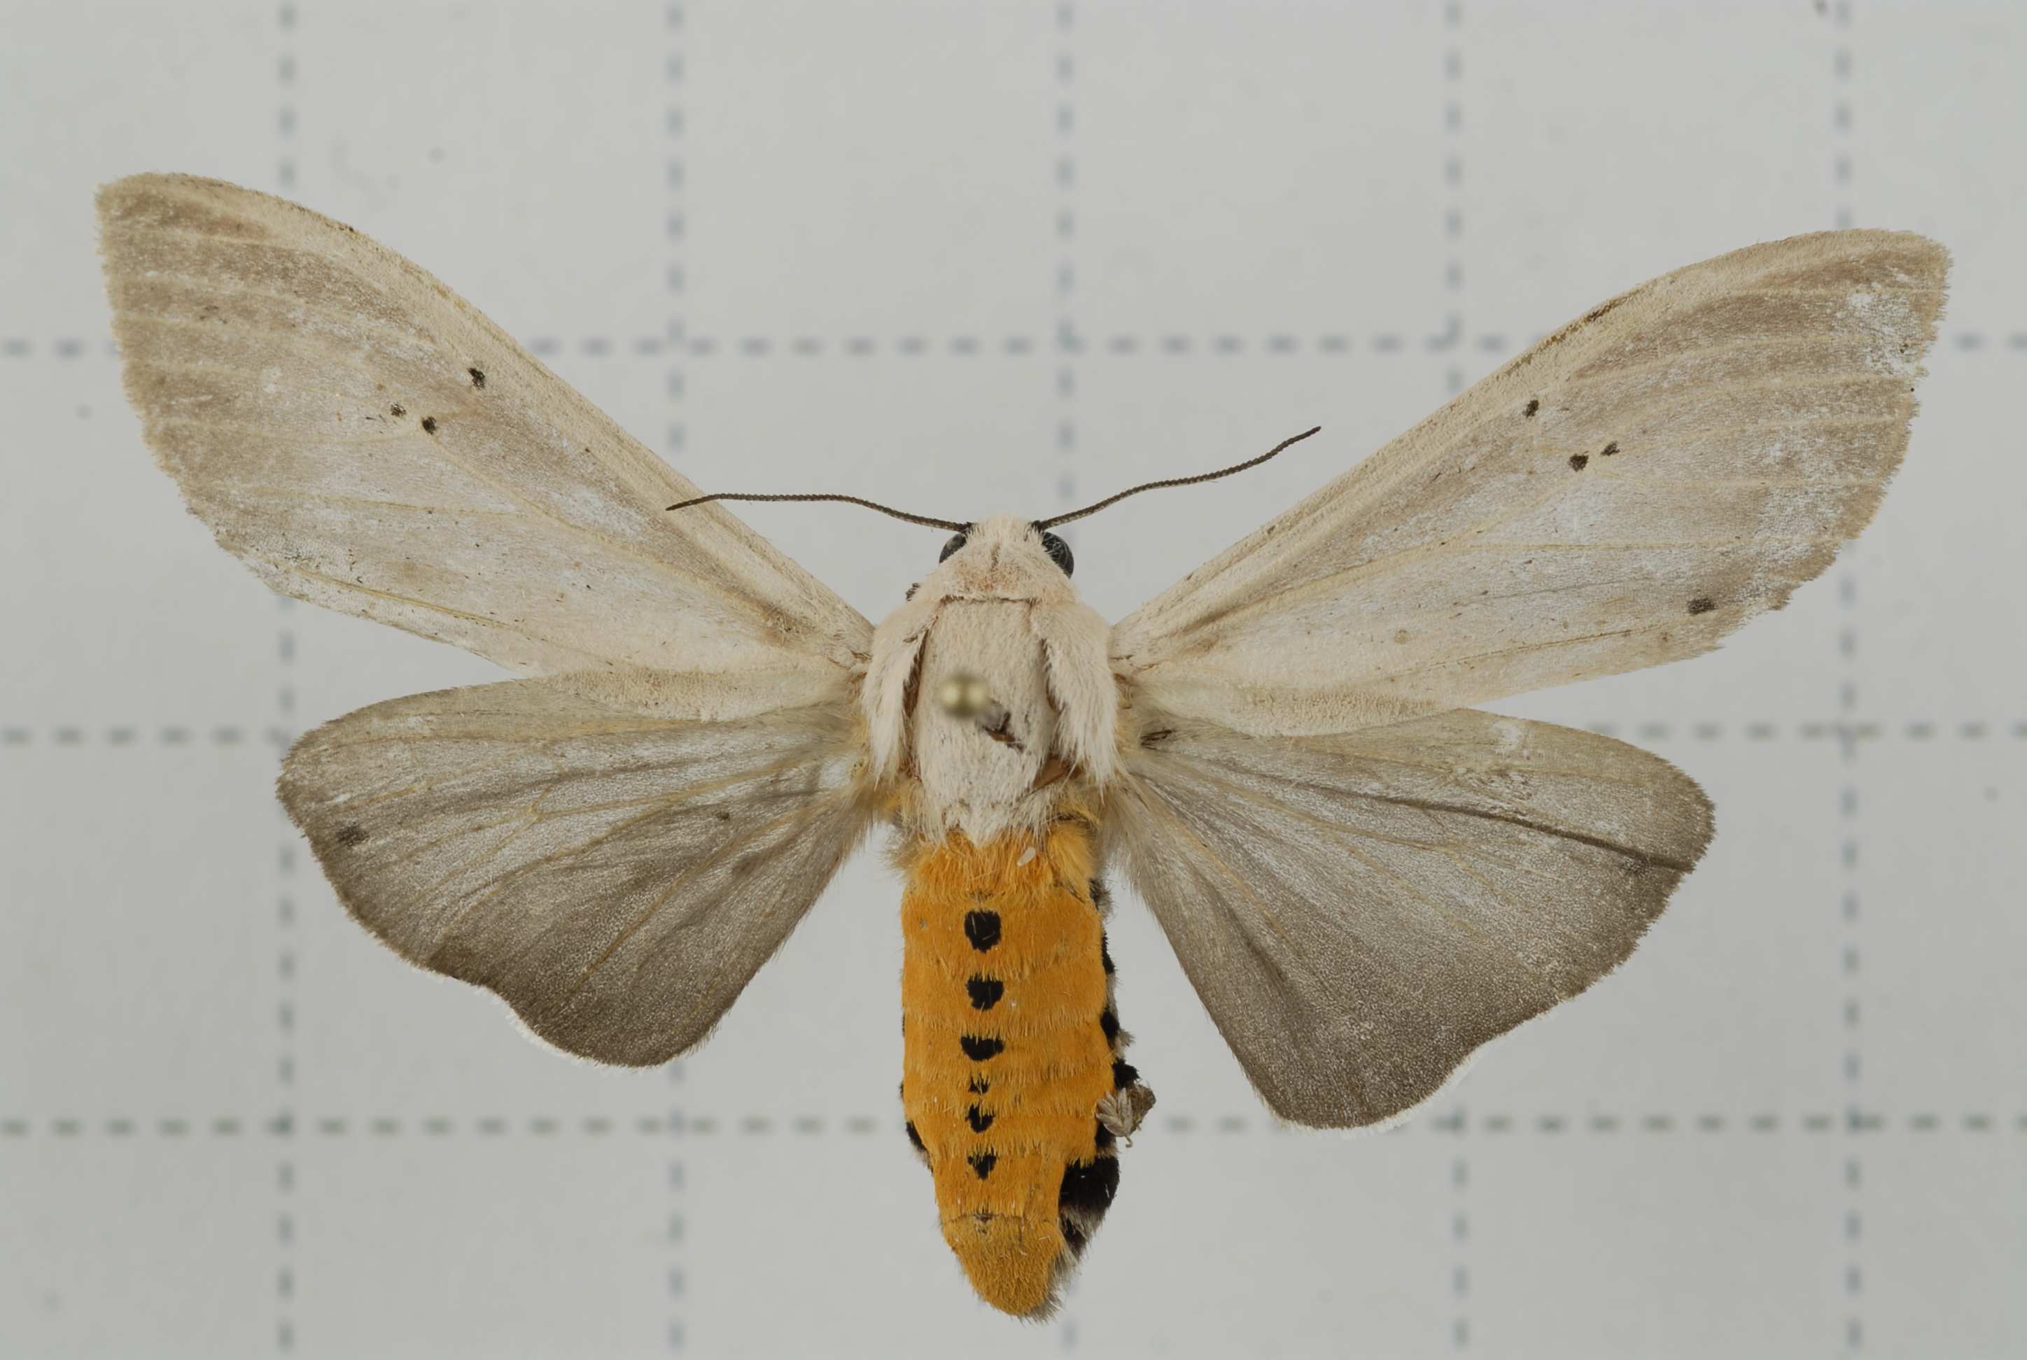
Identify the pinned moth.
Creatonotos transiens koni
